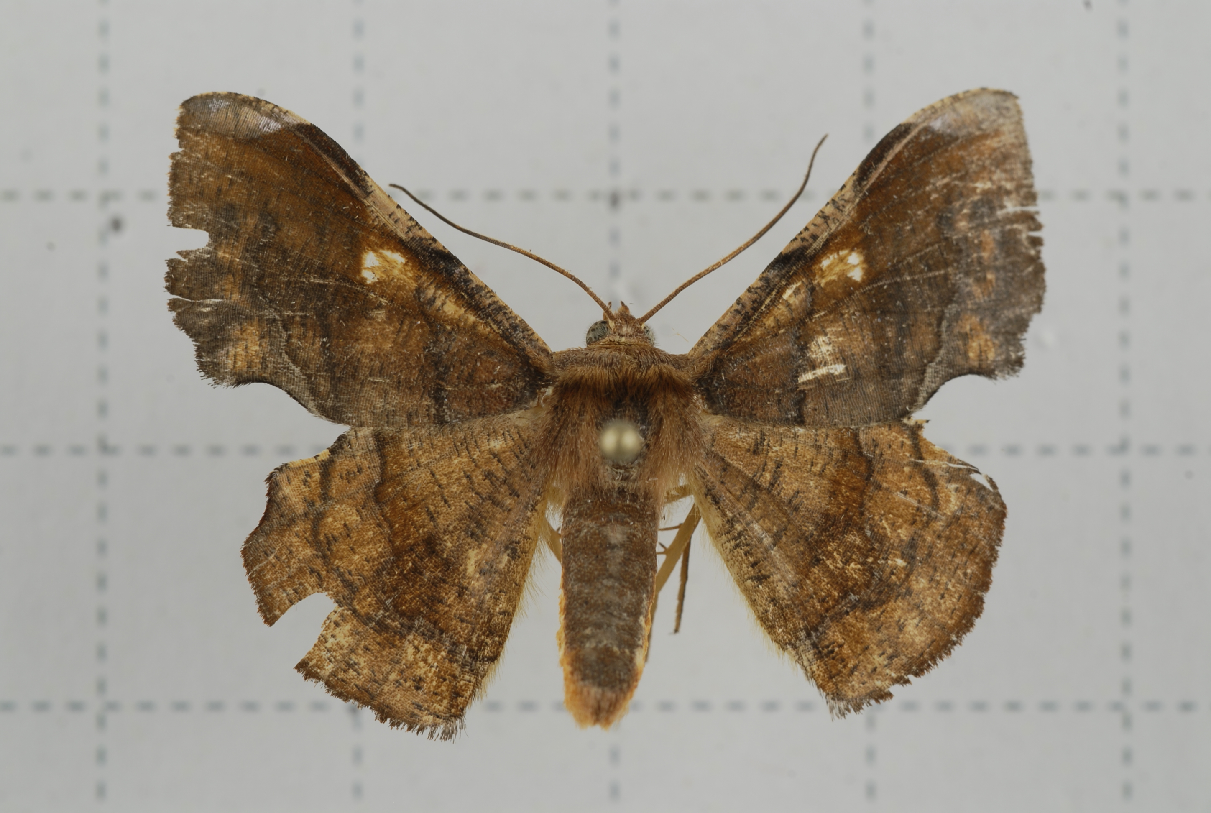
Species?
Fascellina chromataria
